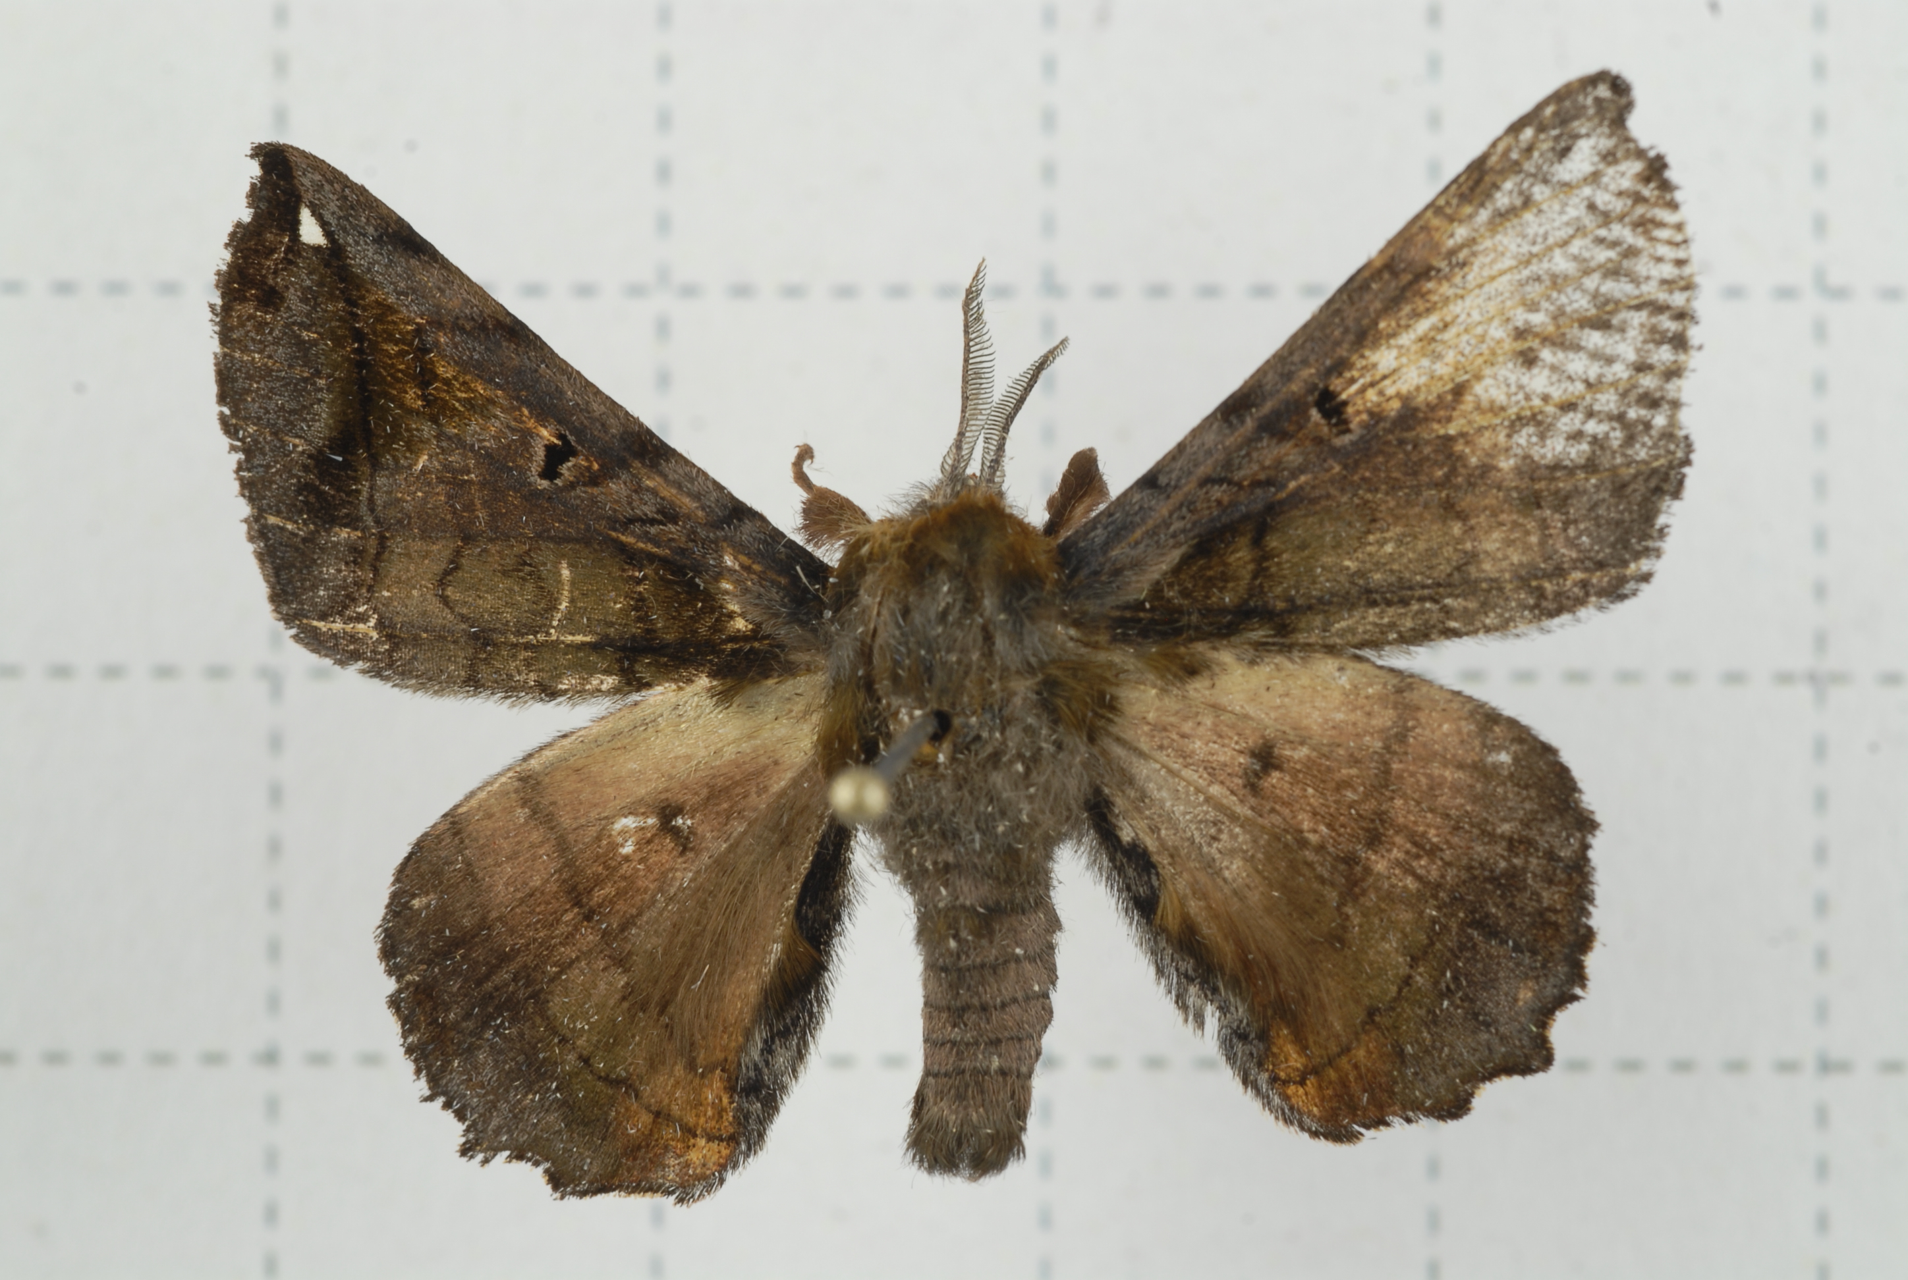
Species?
Prismosticta fenestrata
